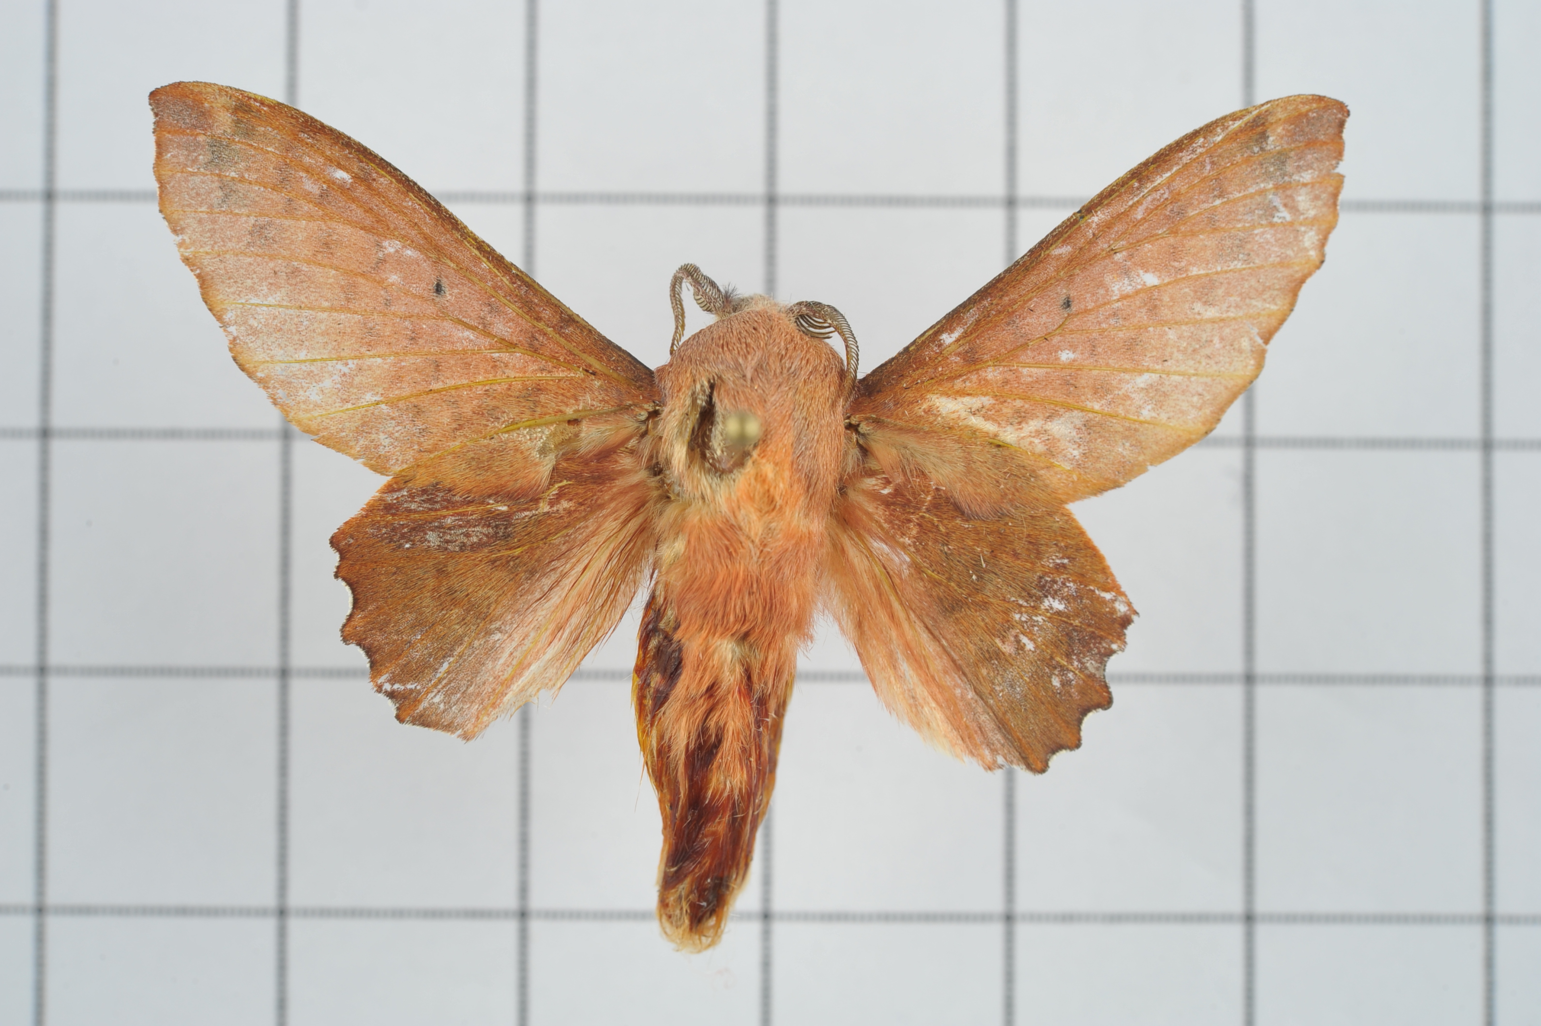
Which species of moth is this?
Paradoxopla sinuata taiwana
